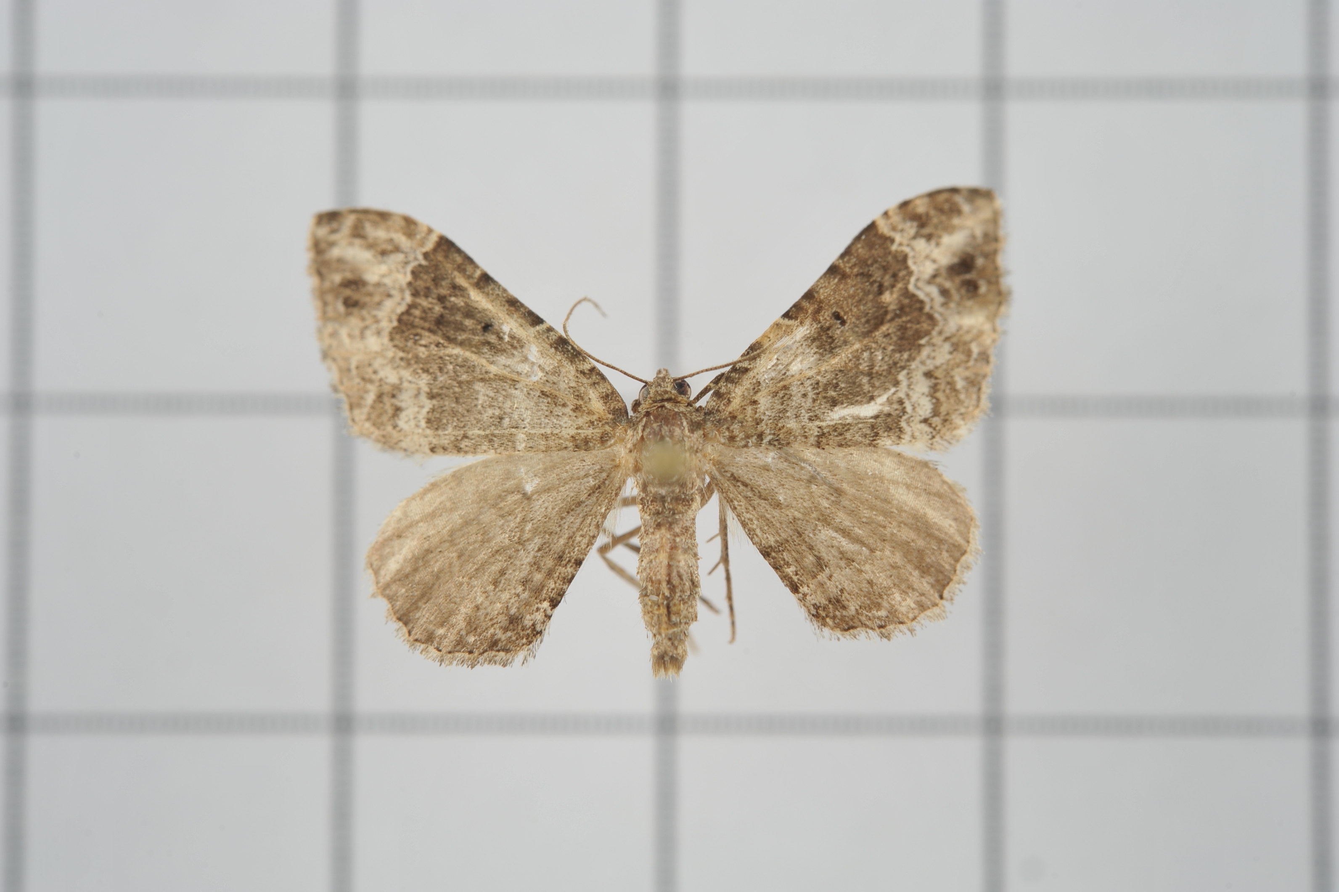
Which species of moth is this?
Xanthorhoe saturata
